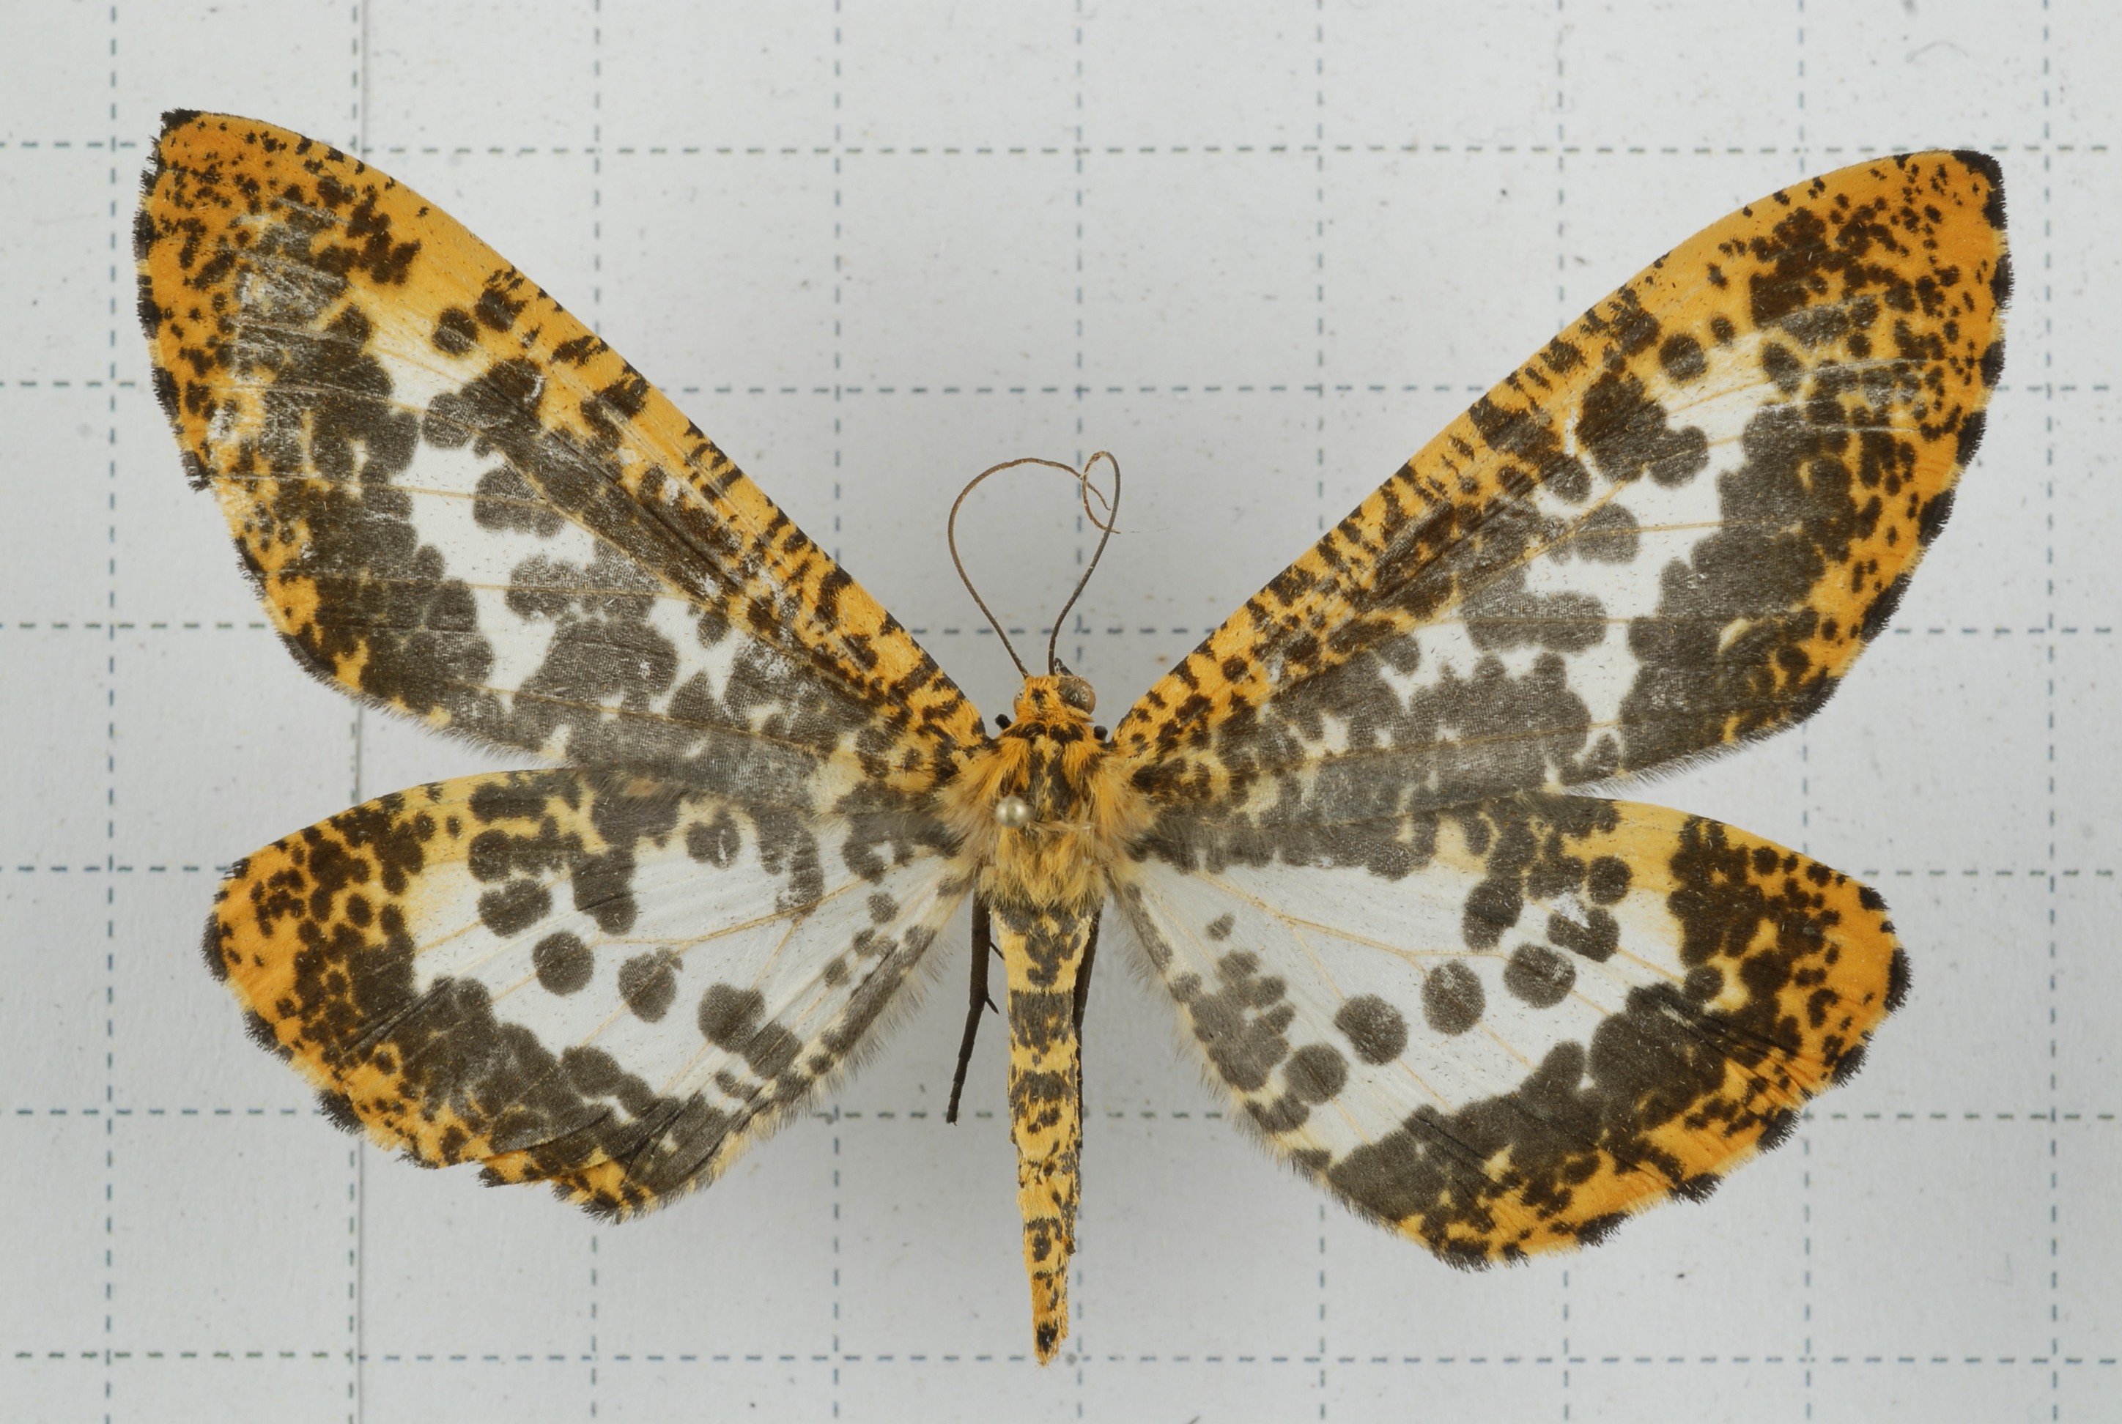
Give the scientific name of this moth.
Parobeidia gigantearia marginifascia
